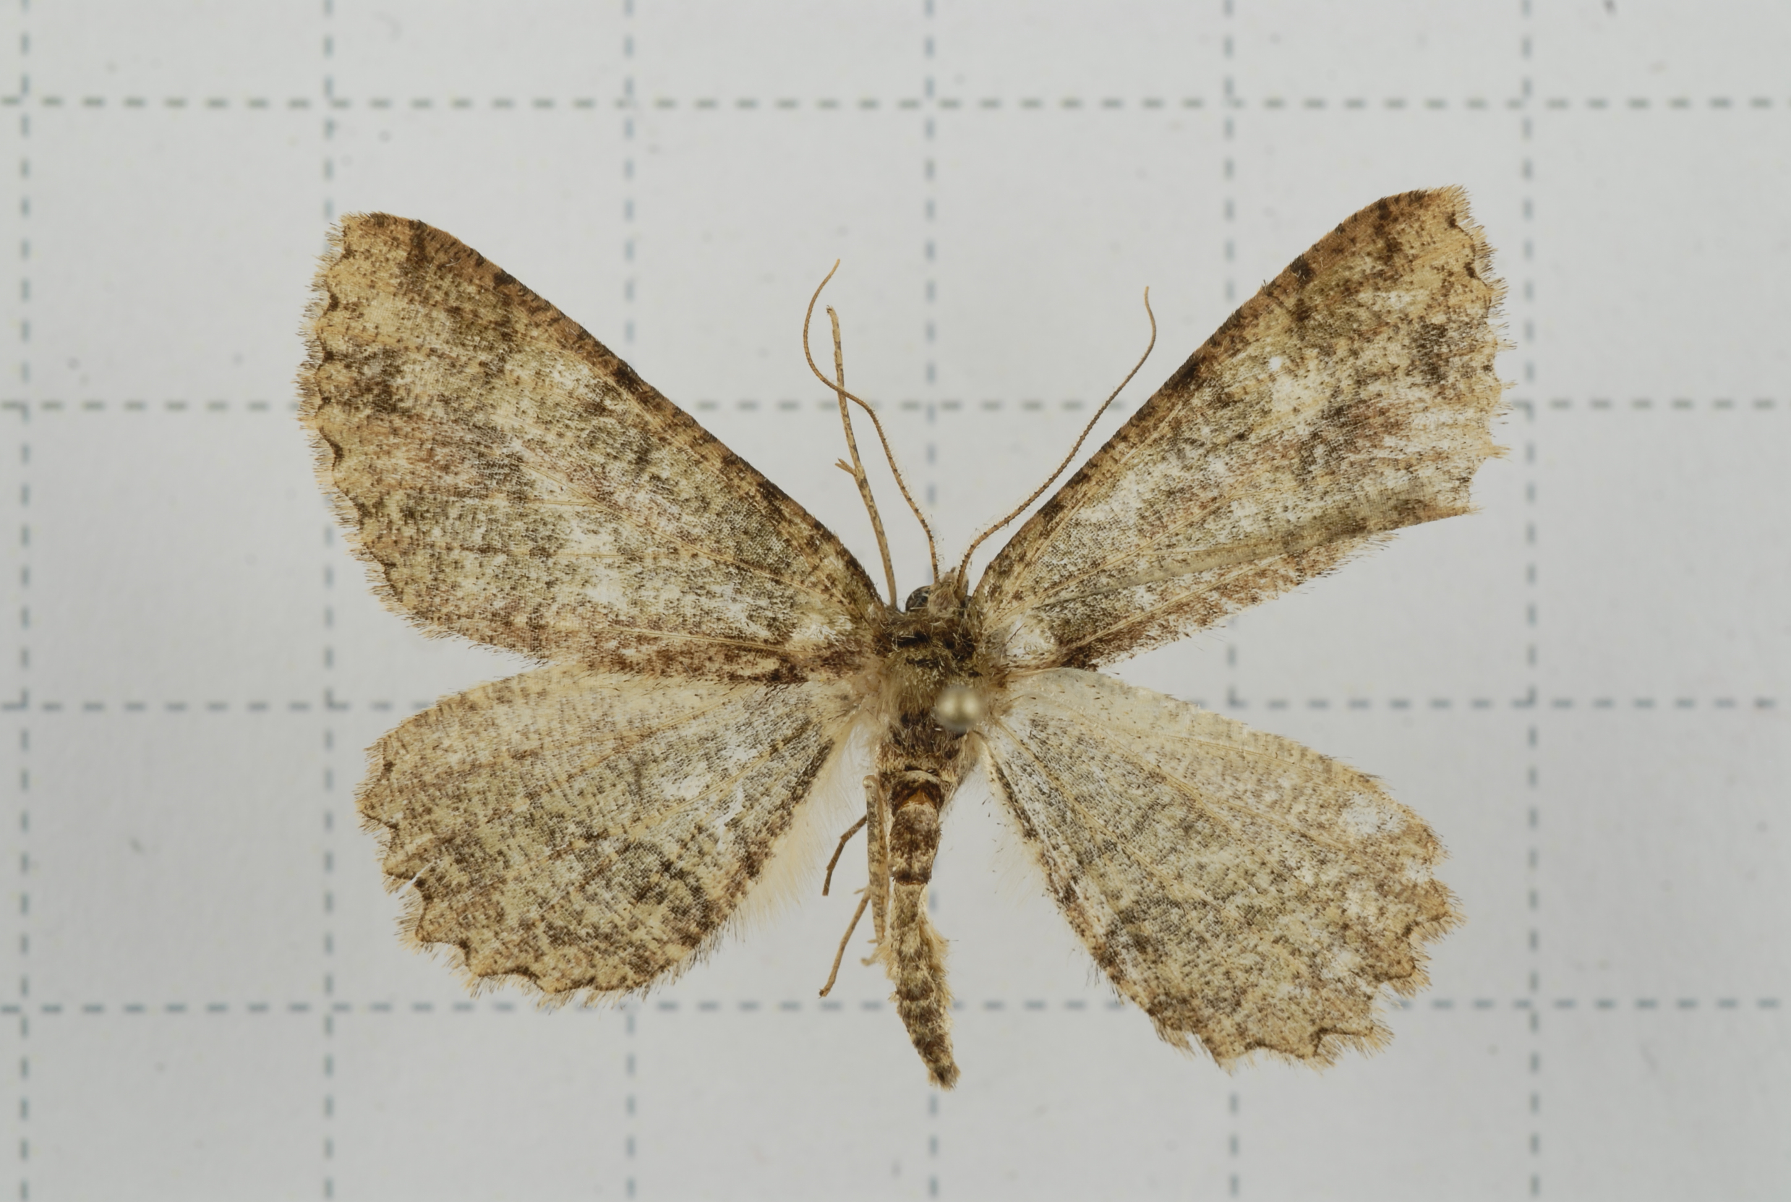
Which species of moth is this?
Paradarisa comparataria rantaizanensis
